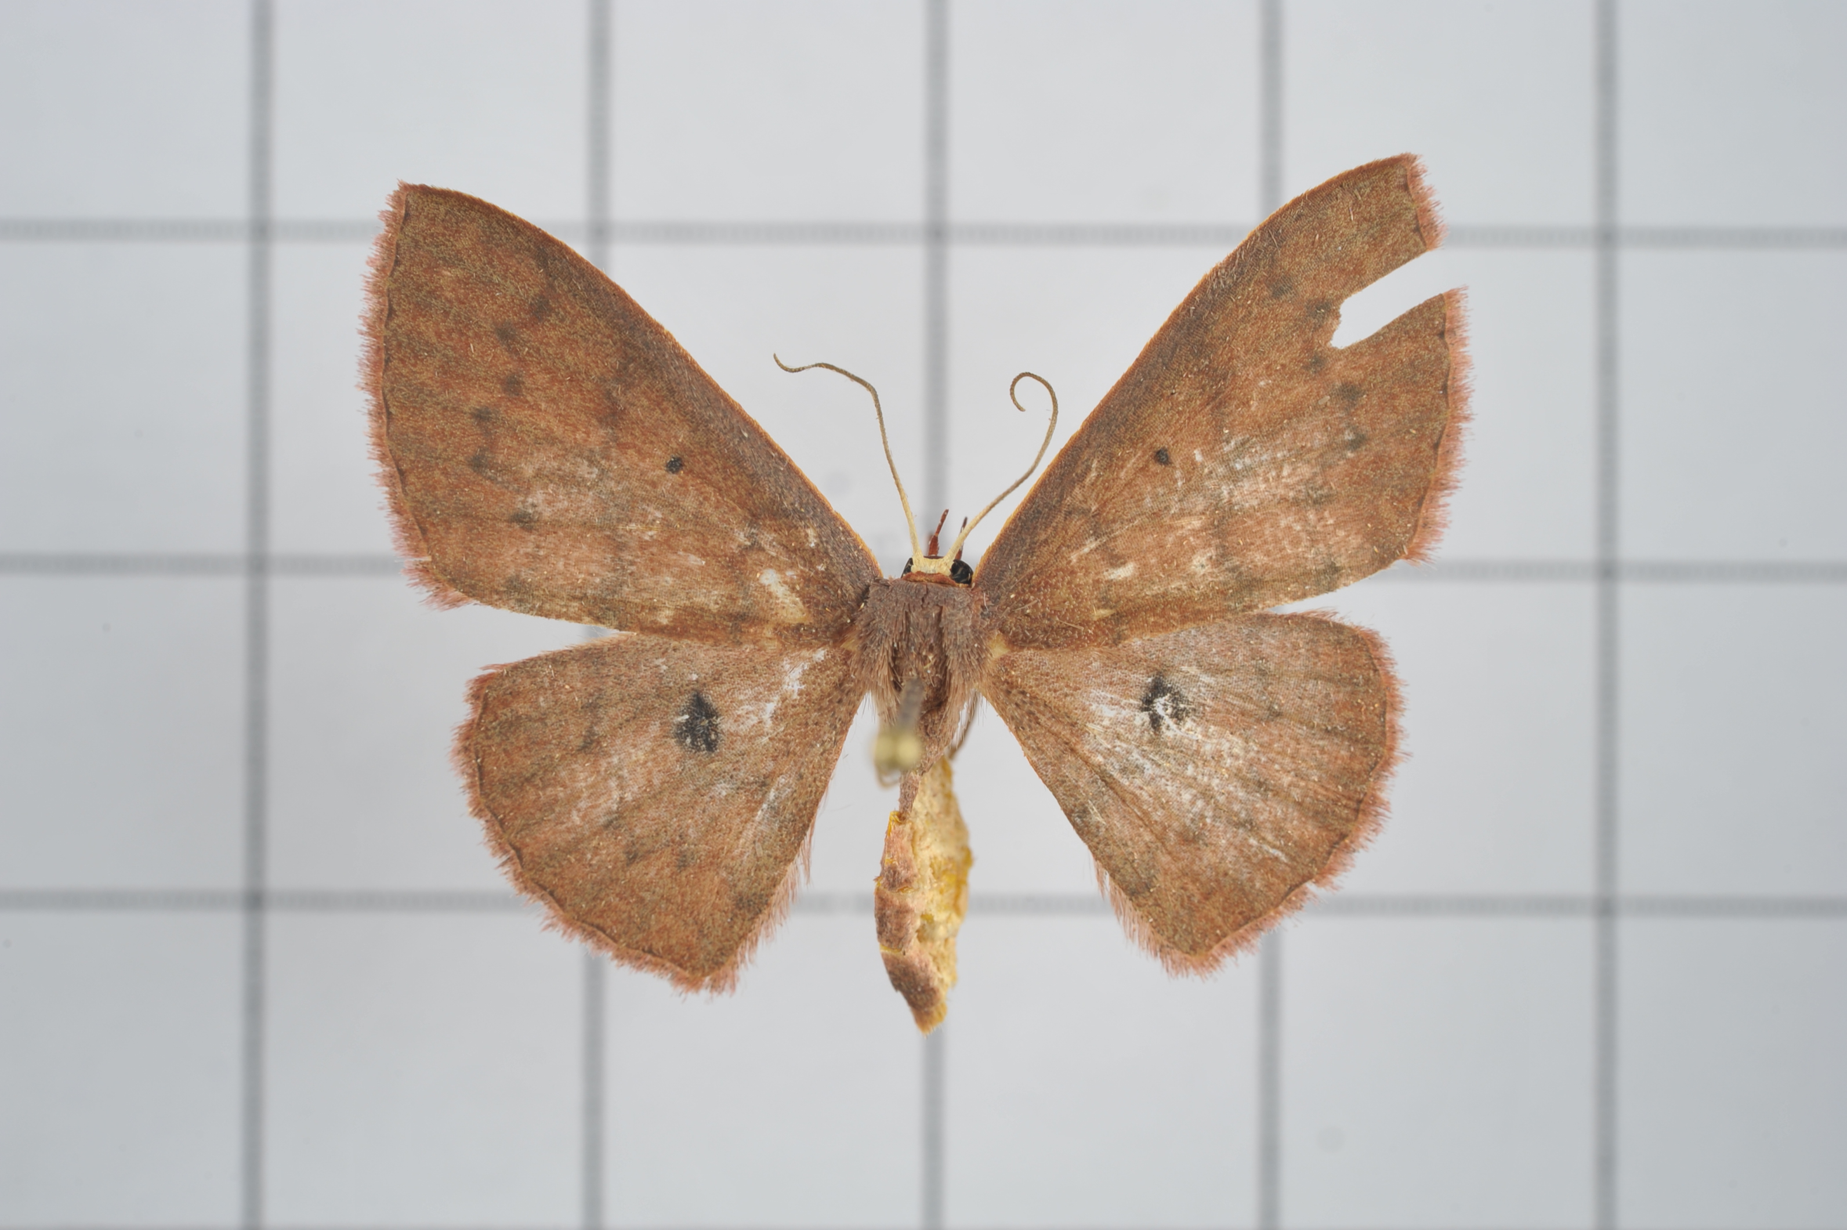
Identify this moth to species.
Organopoda carnearia carnearia
